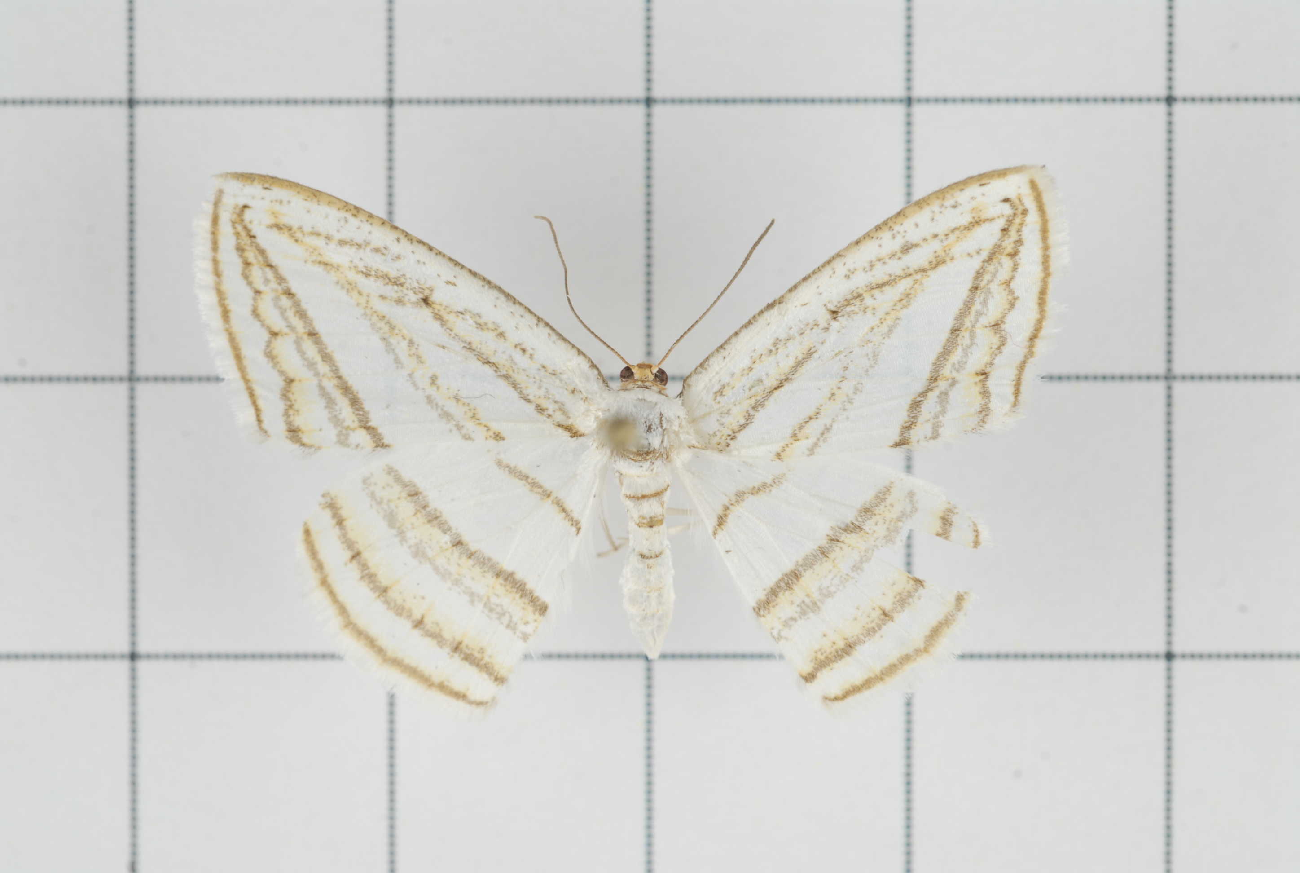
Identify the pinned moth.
Orthocabera sericea sericea
